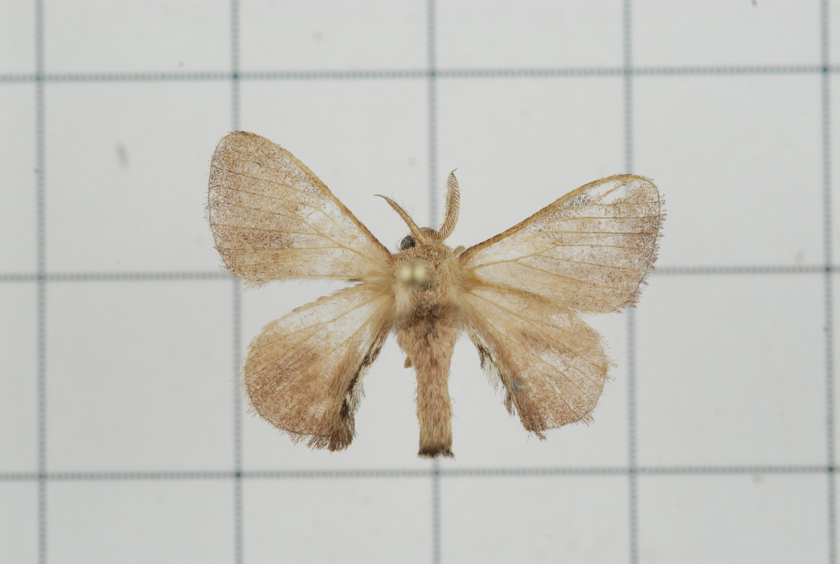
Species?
Trilocha varians
